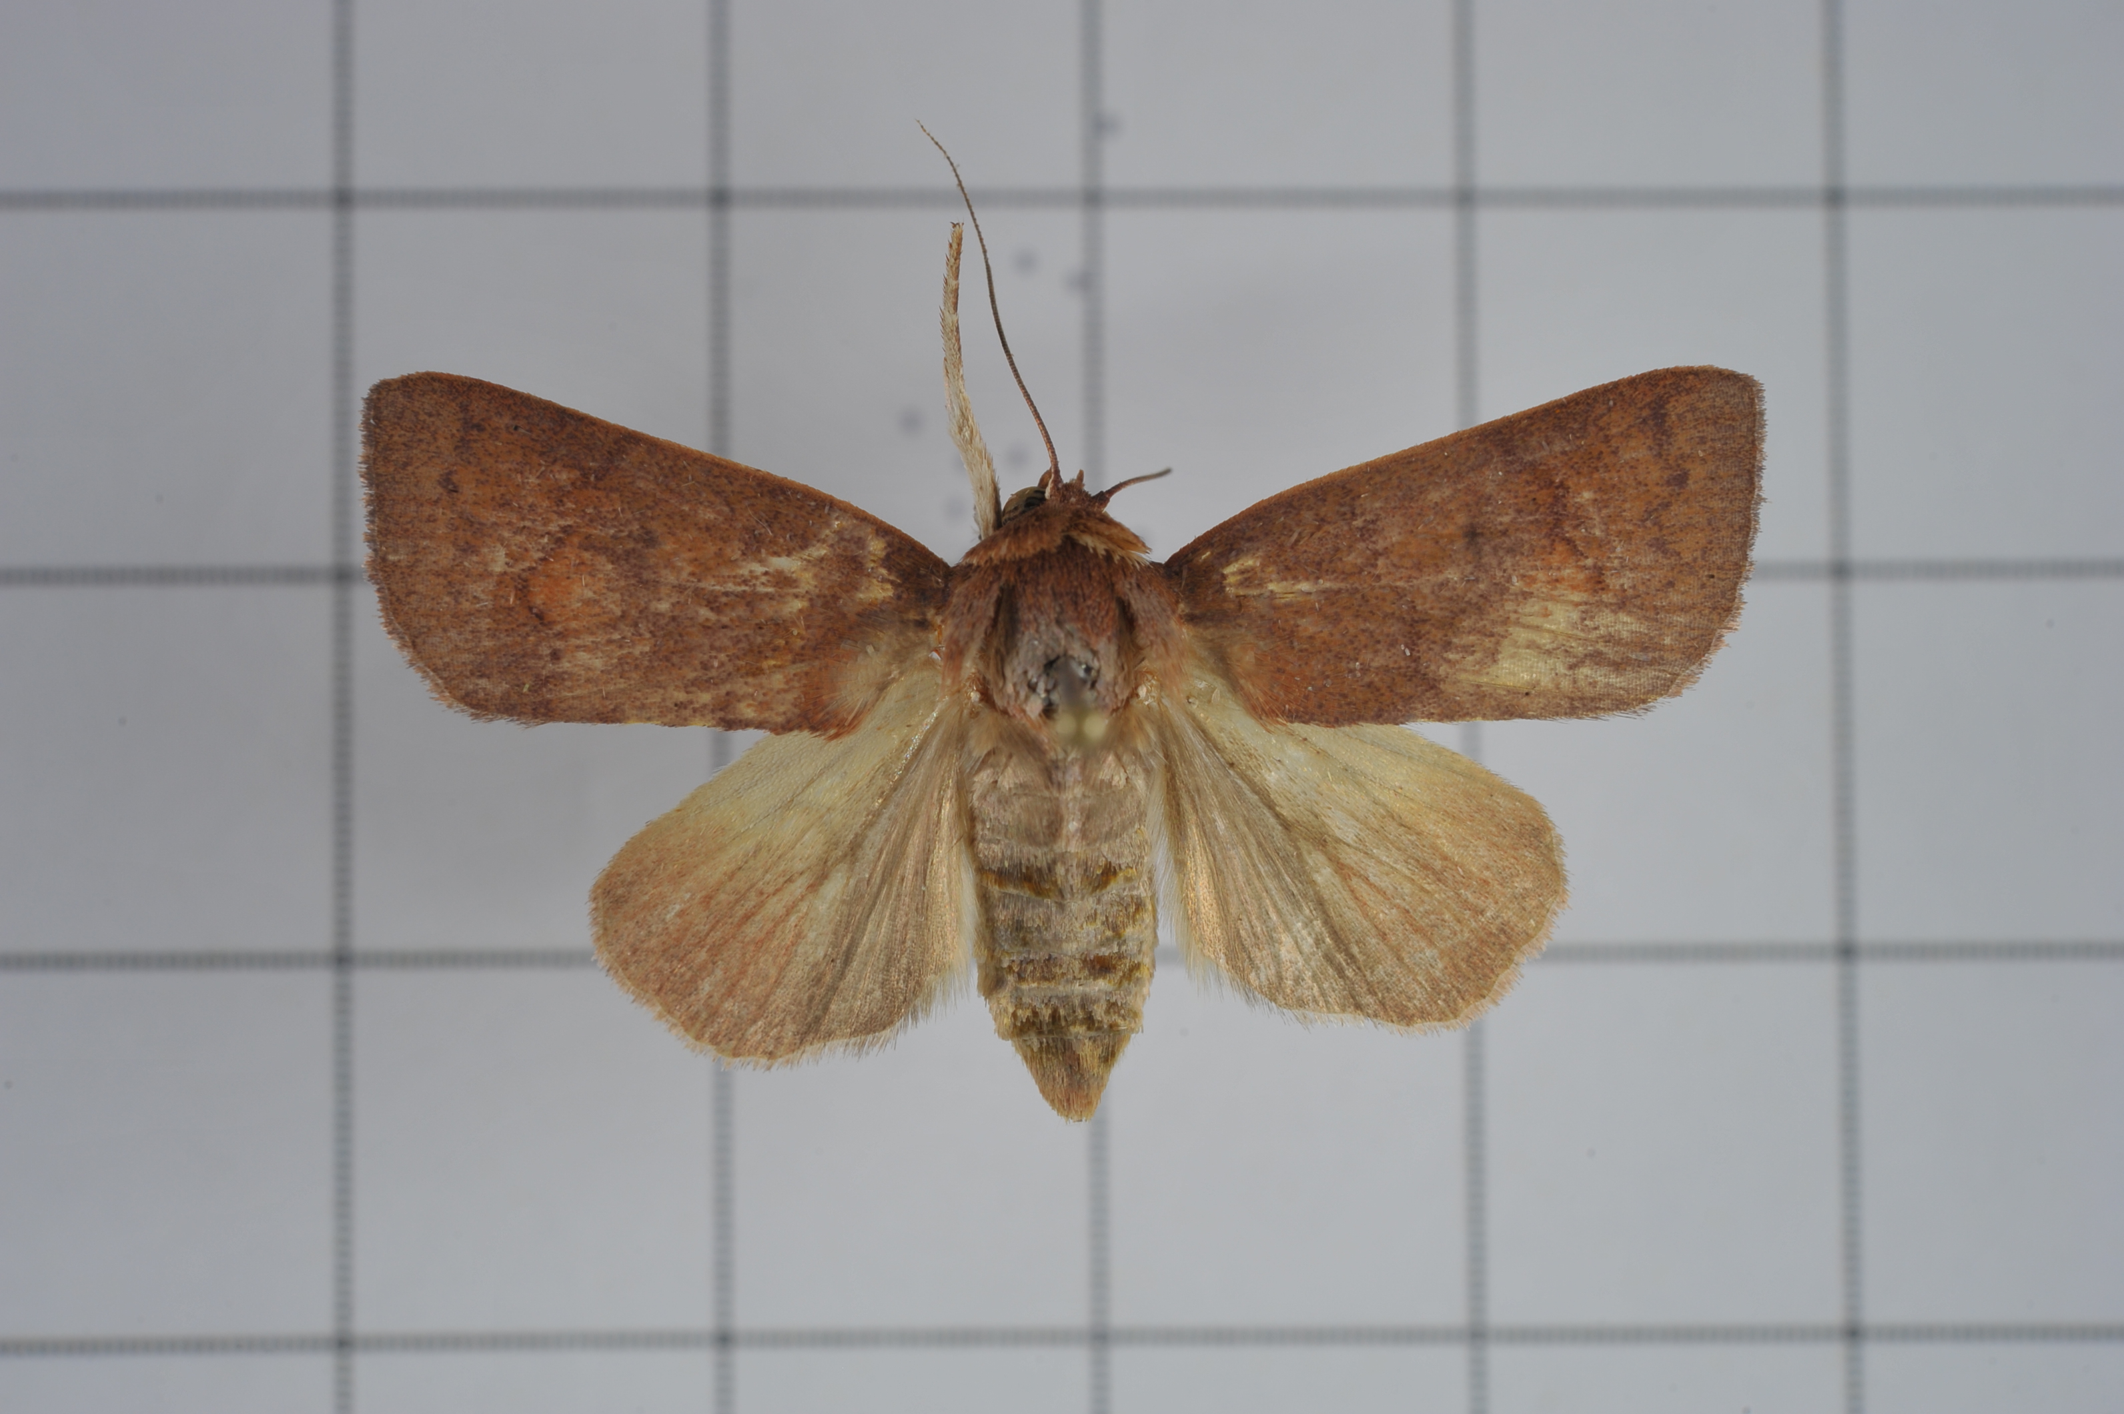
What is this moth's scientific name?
Maurilia iconica
